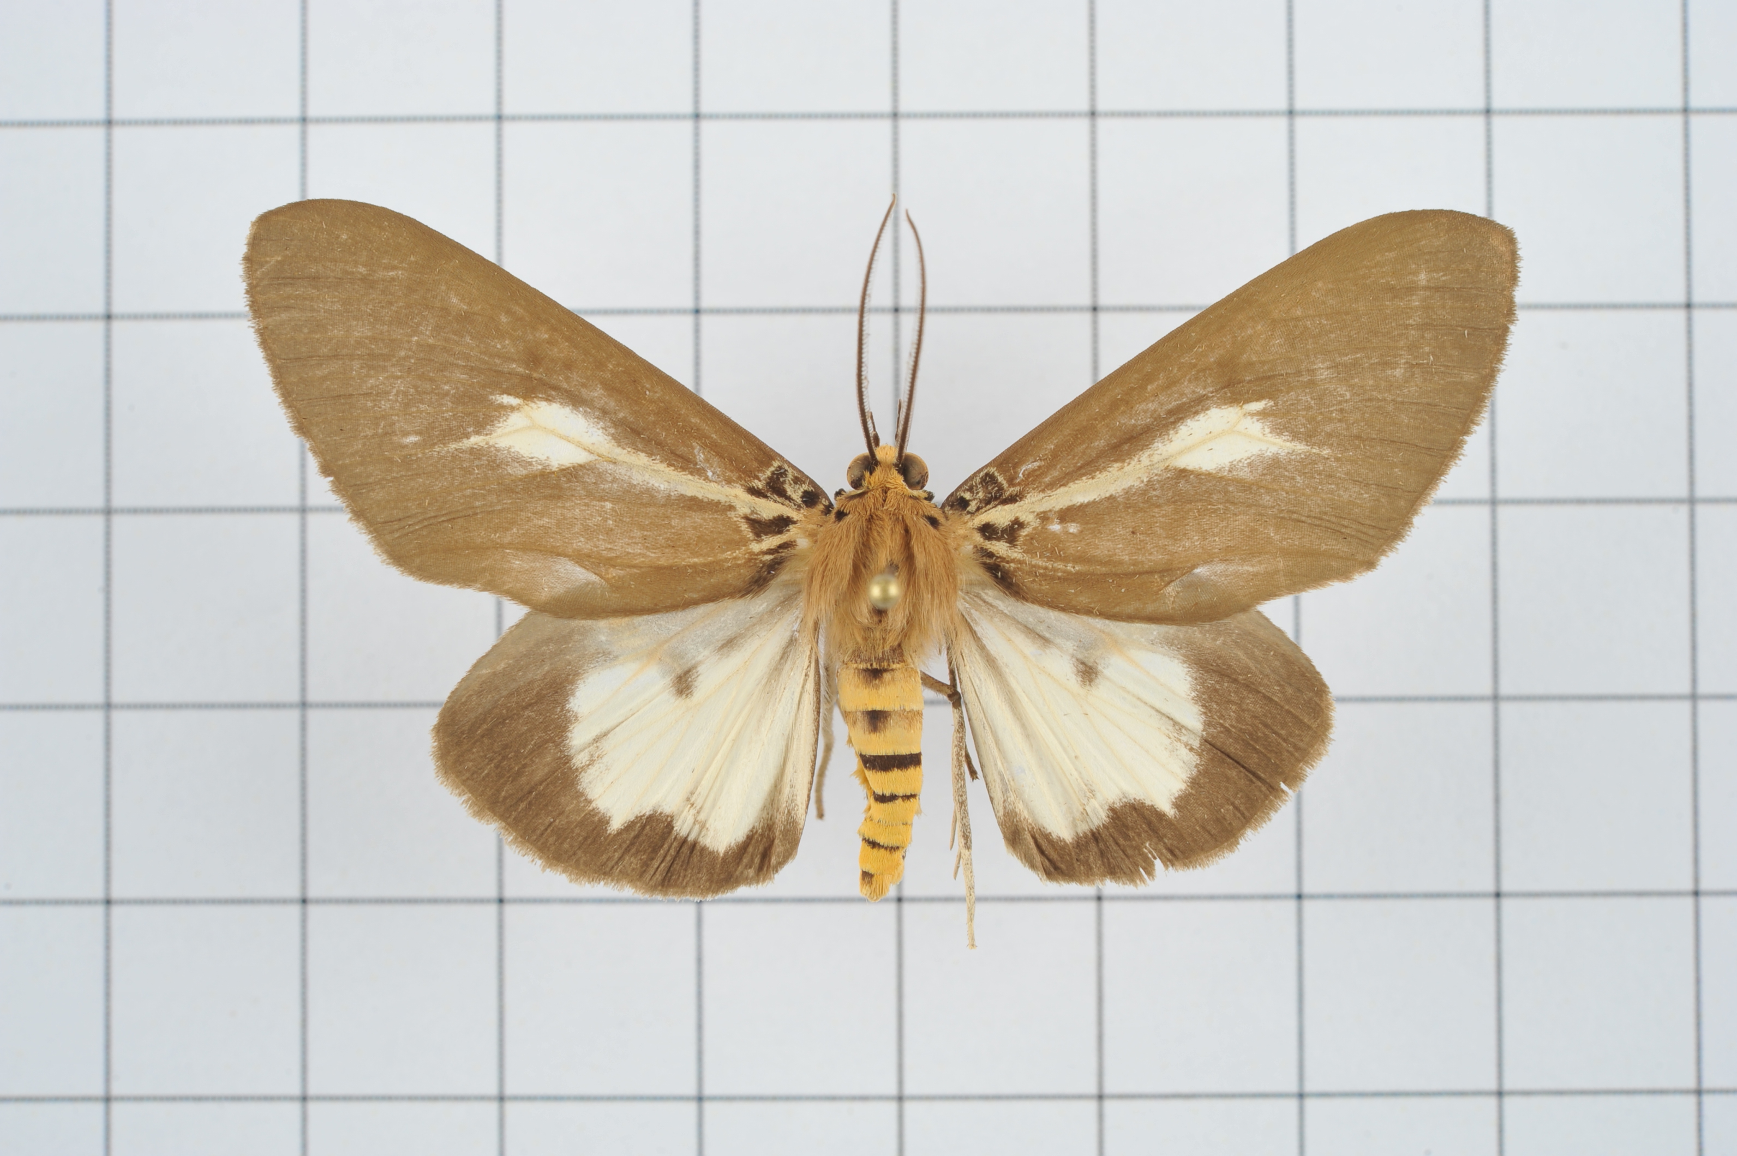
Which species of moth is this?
Asota heliconia zebrina
